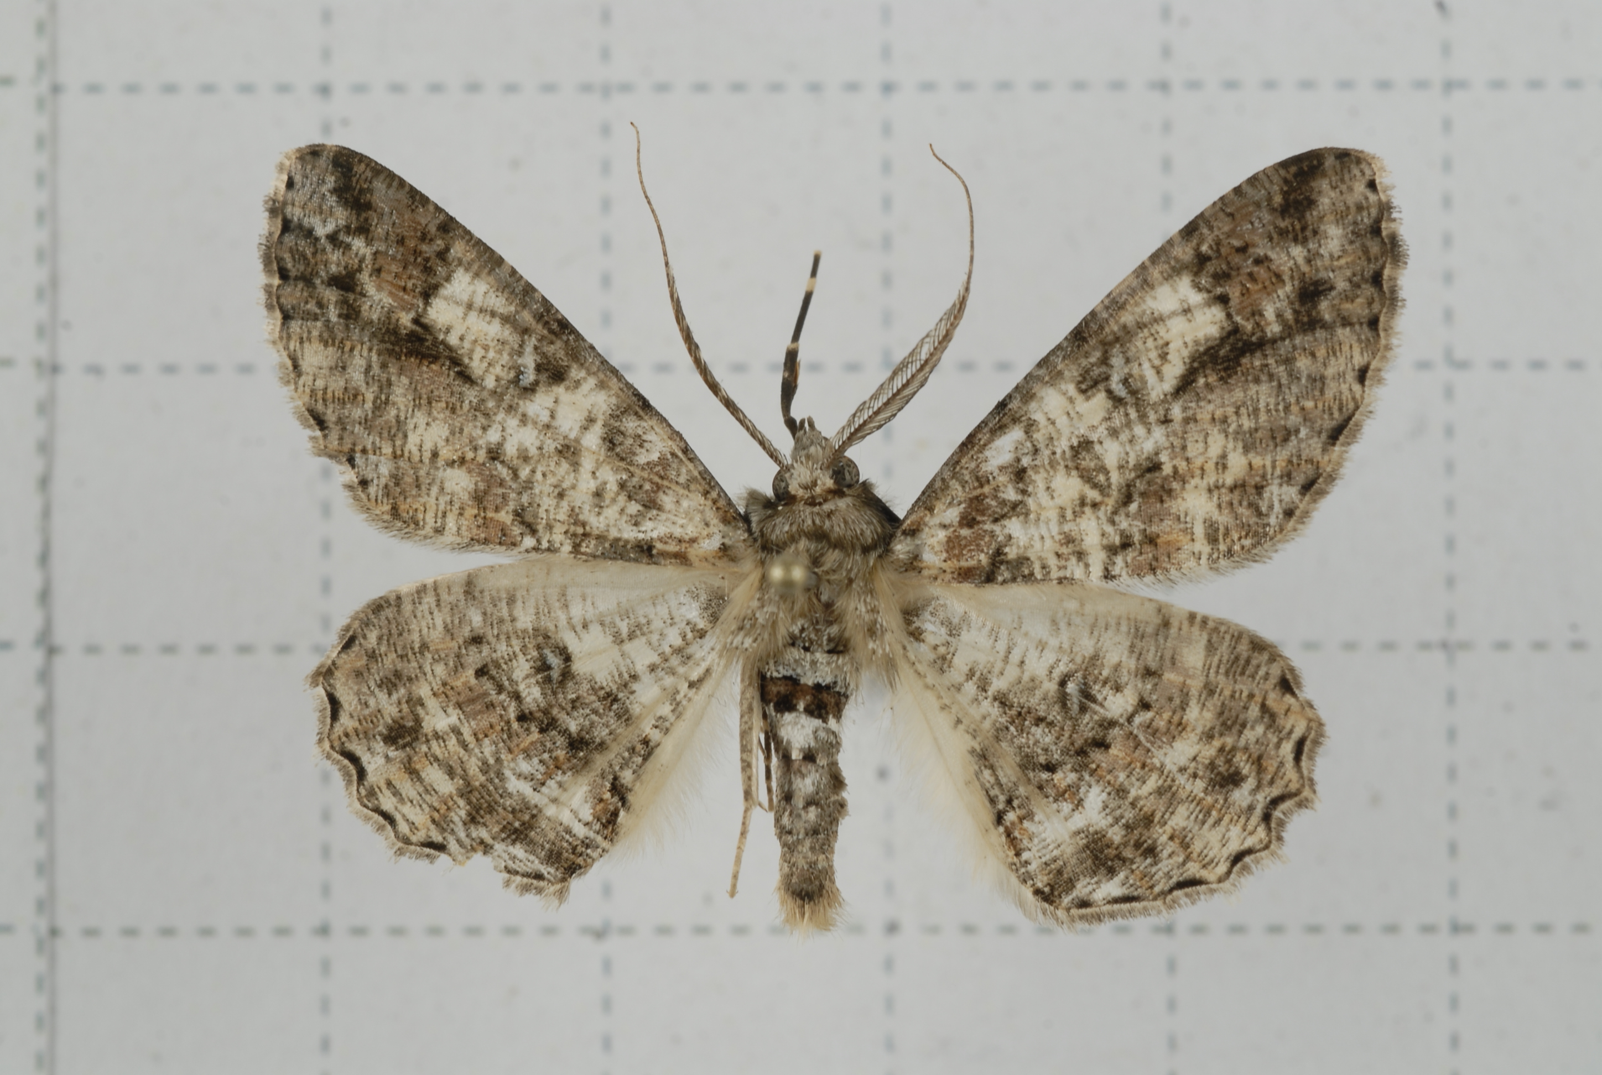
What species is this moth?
Cleora fraterna
